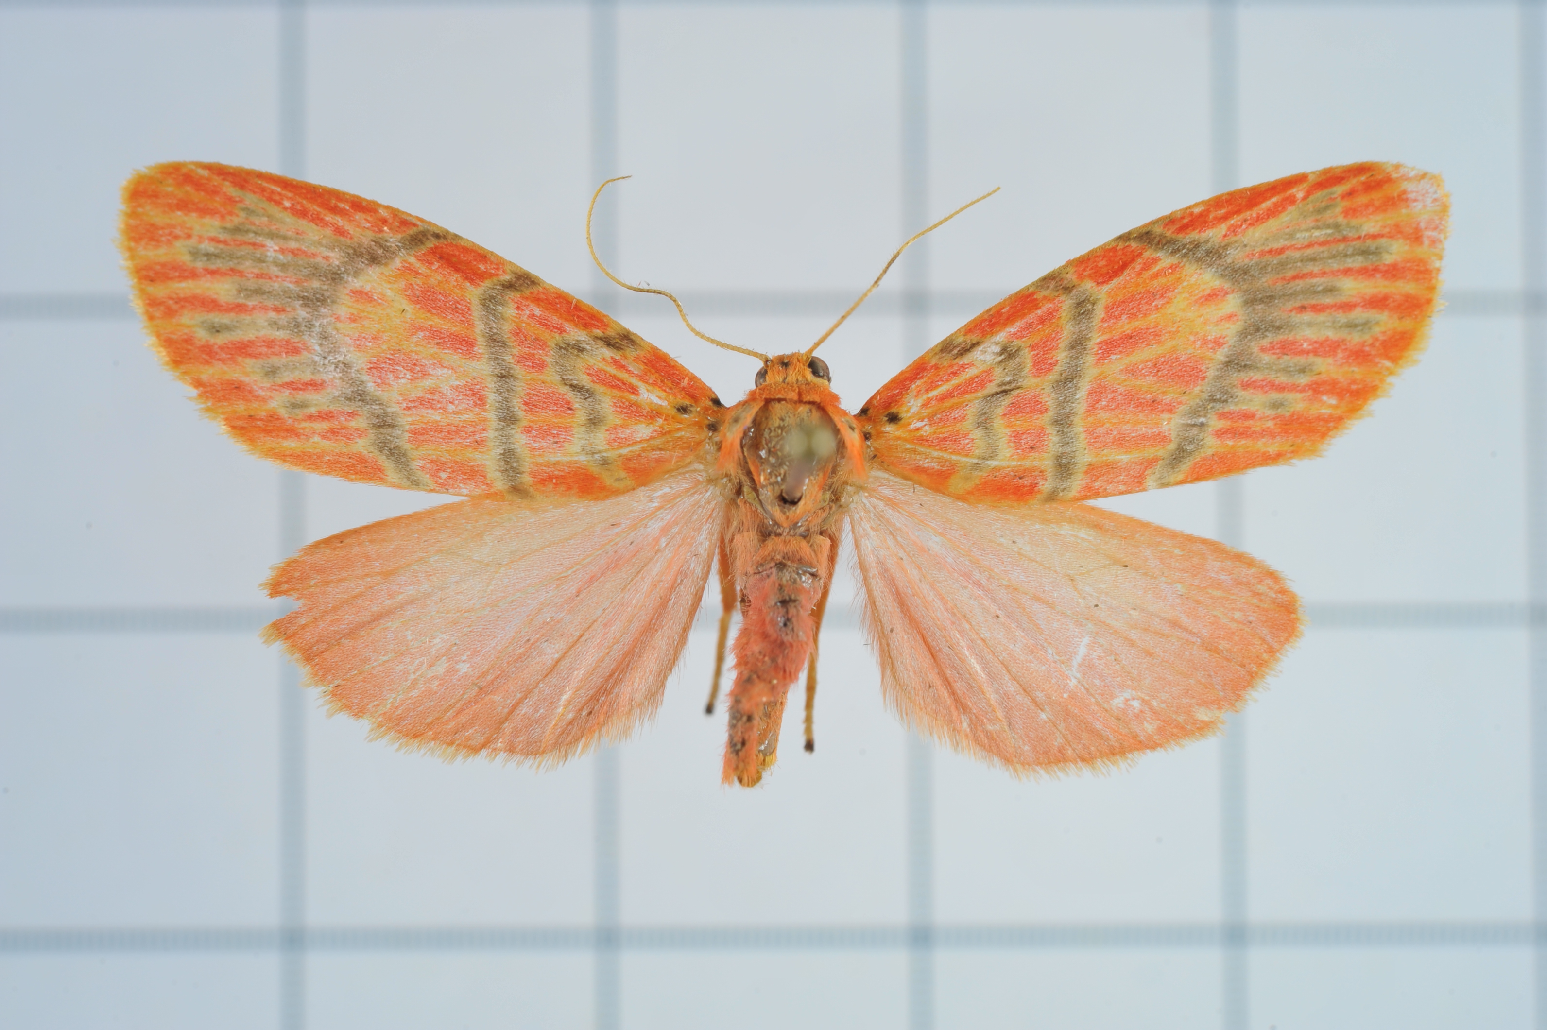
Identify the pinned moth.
Barsine sauteri
